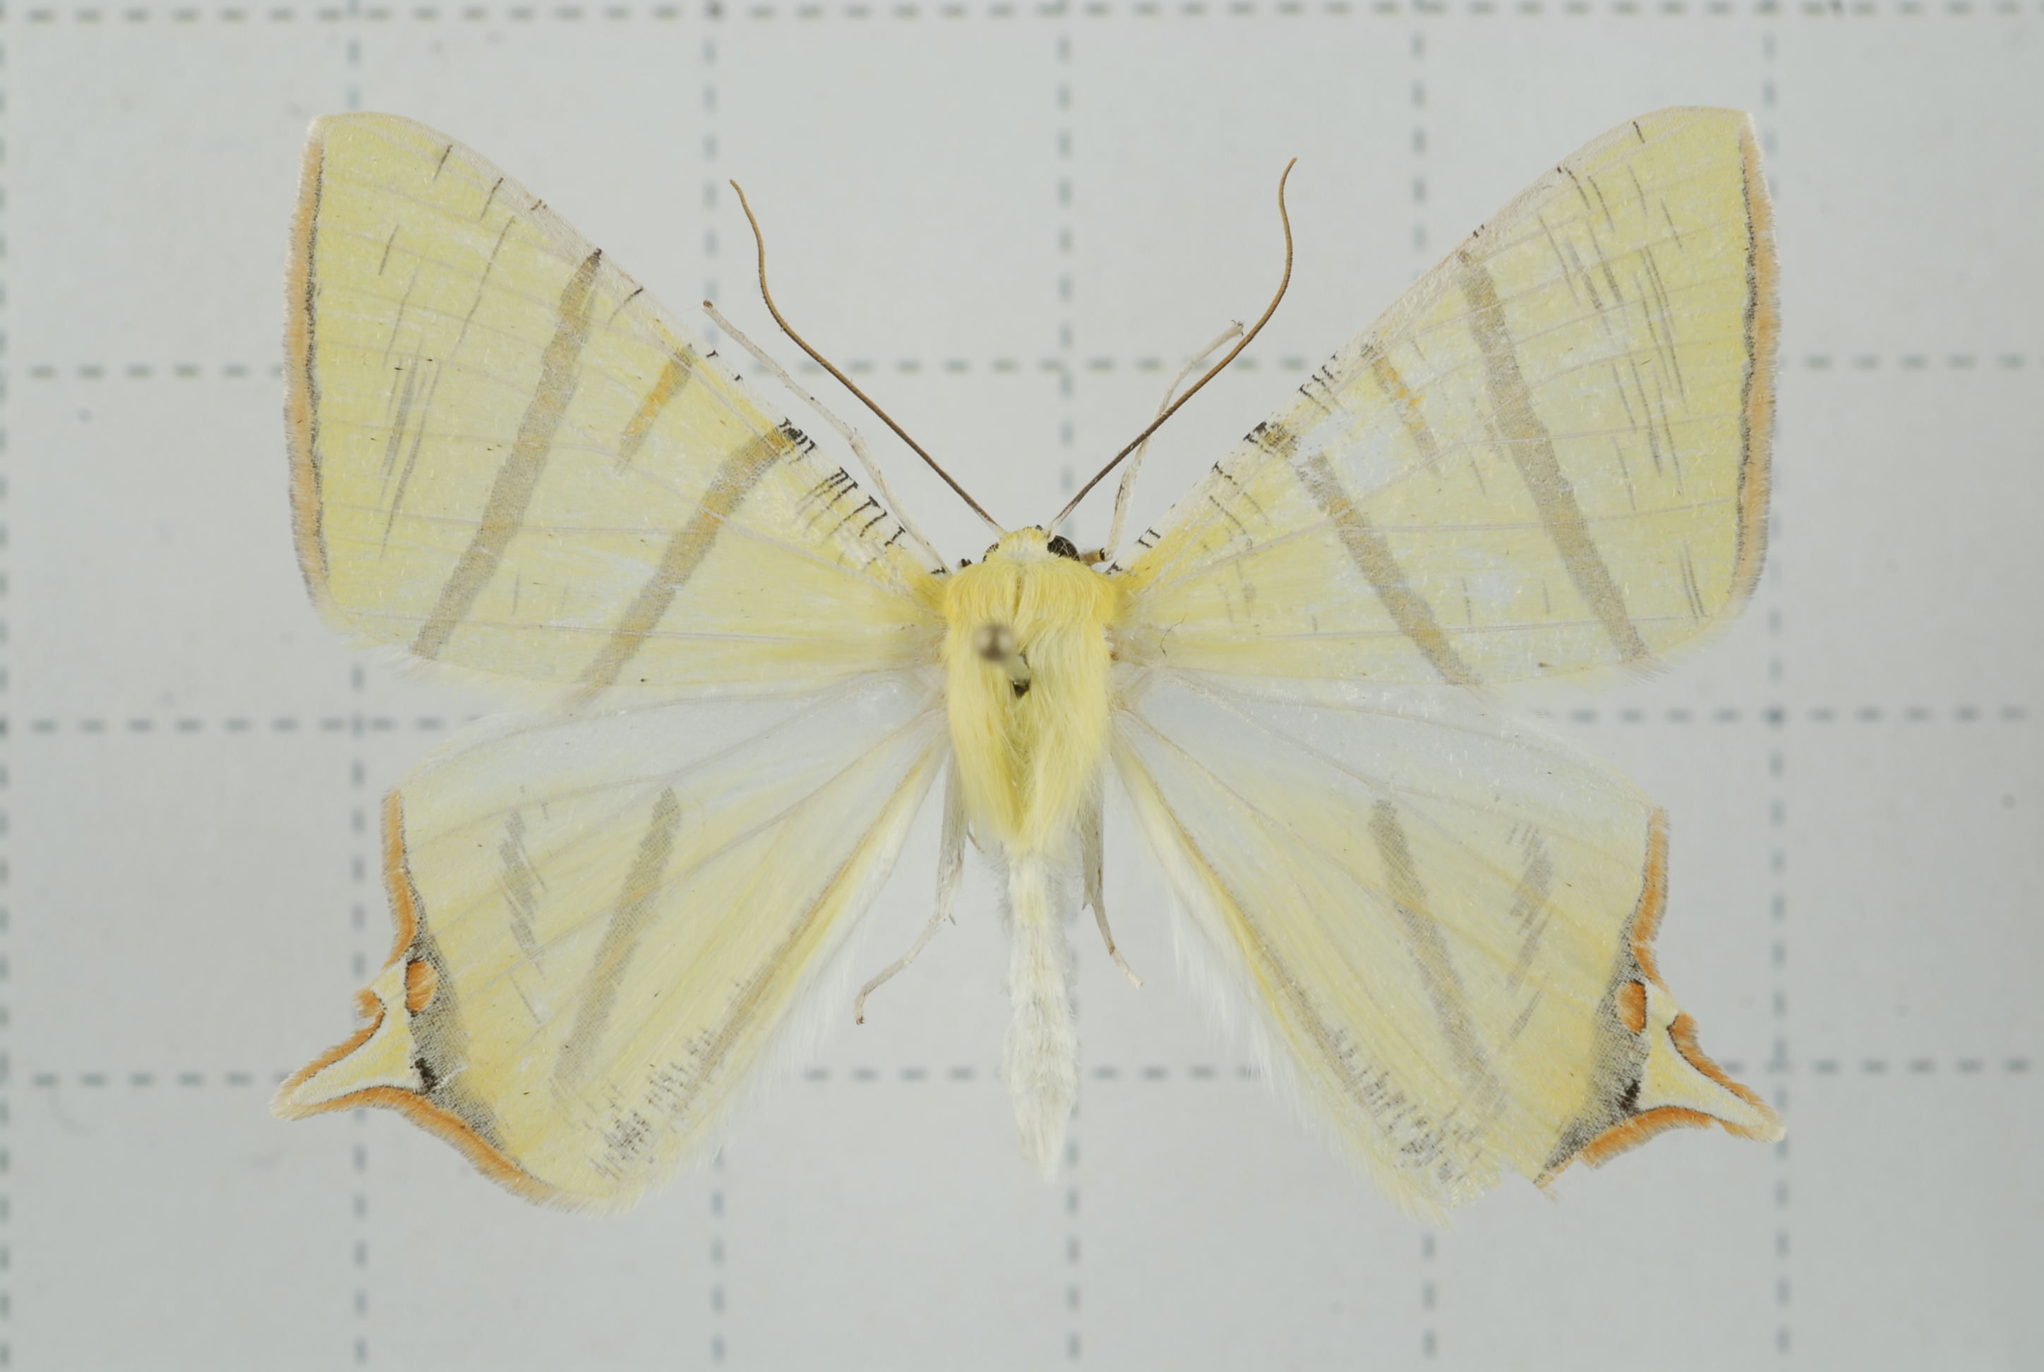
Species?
Ourapteryx sciticaudaria
